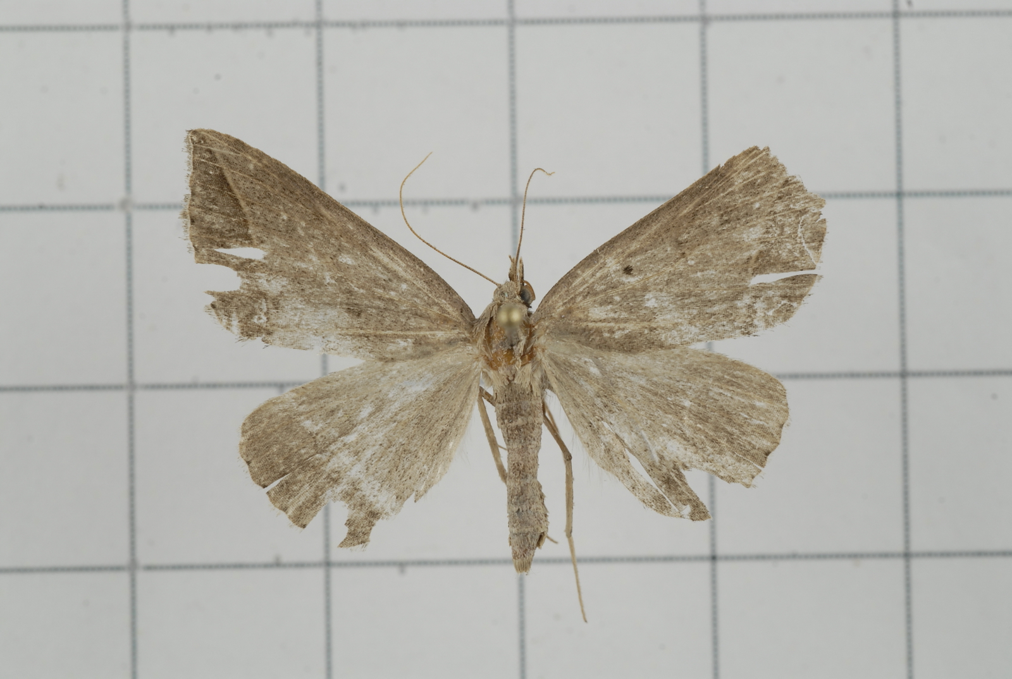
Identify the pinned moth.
Blasticorhinus bifasciata
